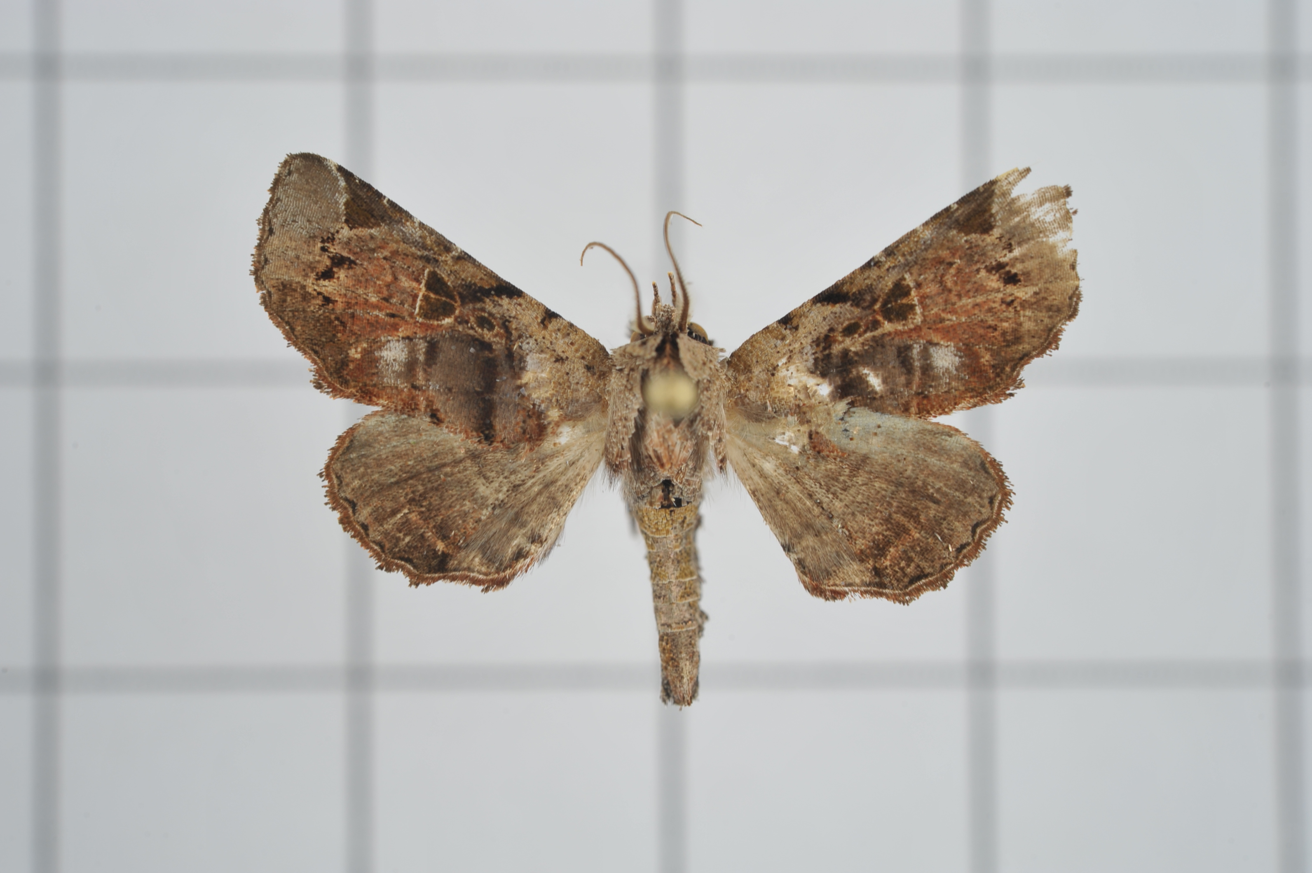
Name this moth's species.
Atacira affinis
